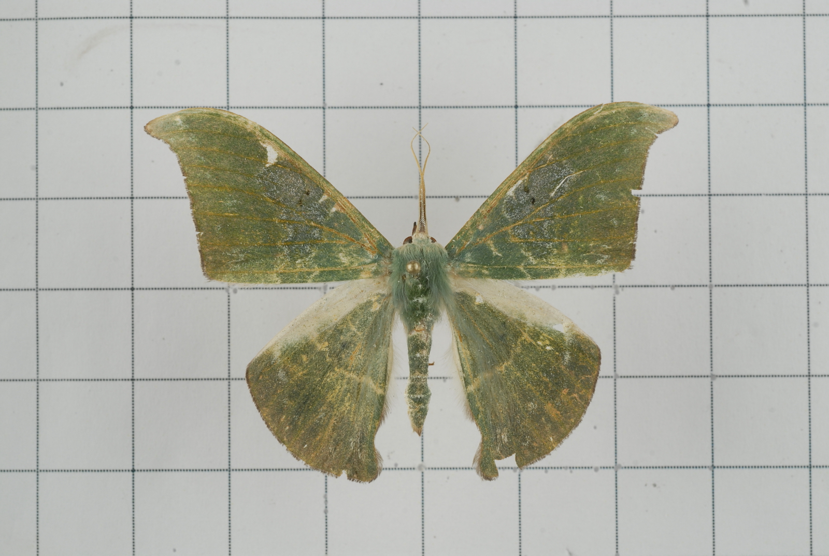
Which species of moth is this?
Tanaorhinus viridiluteata
